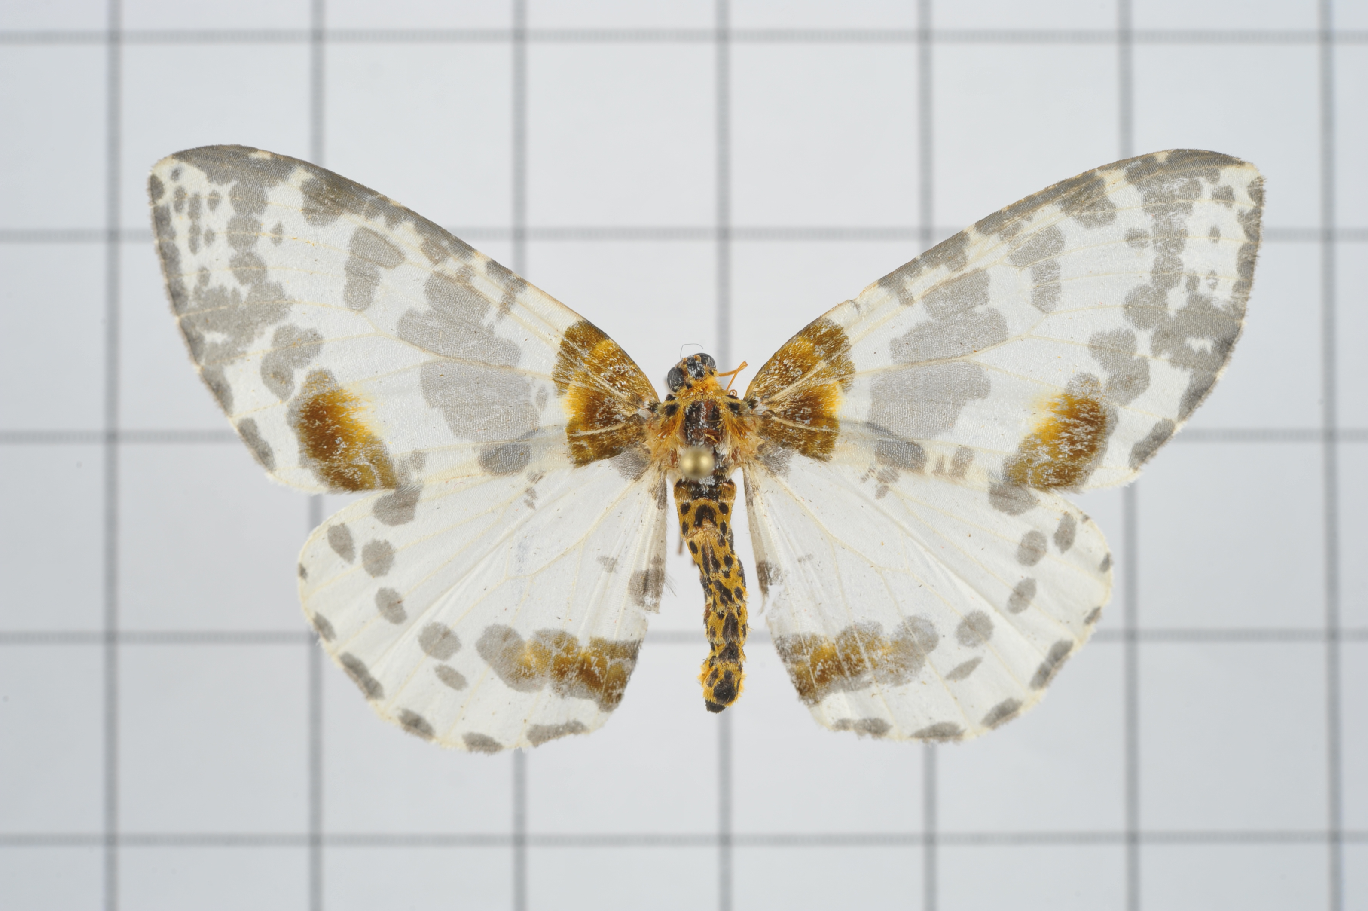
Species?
Abraxas adilluminata
